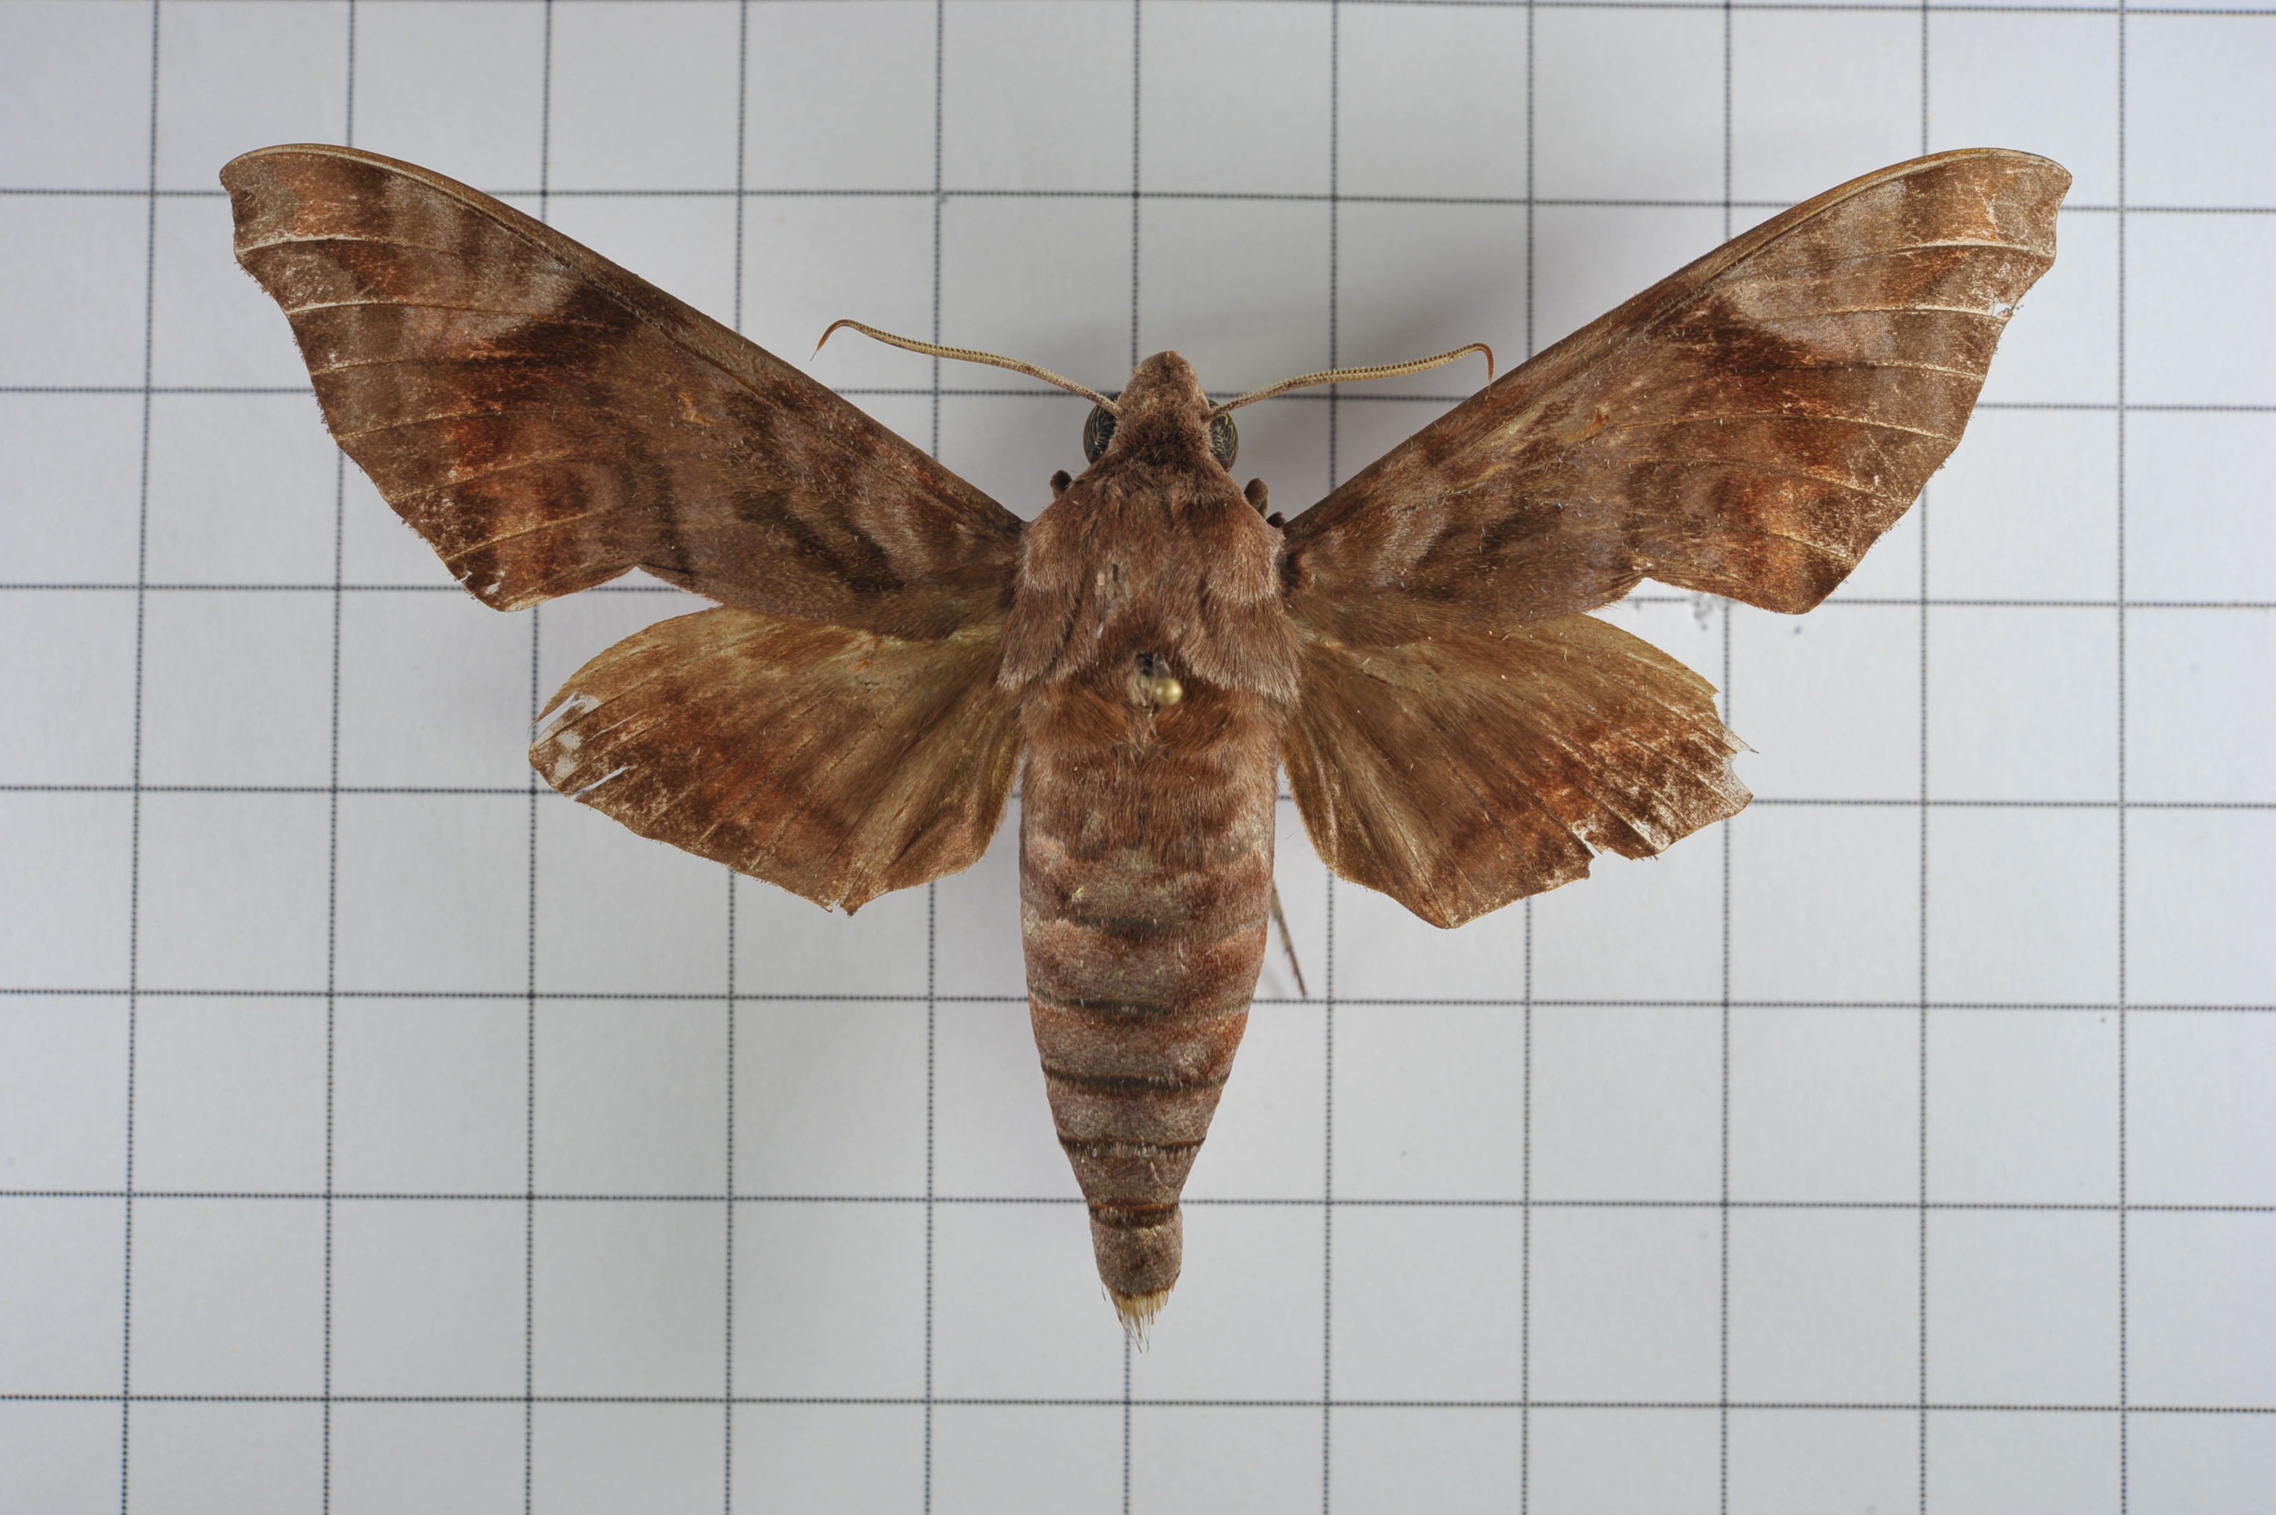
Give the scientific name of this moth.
Acosmeryx castanea
